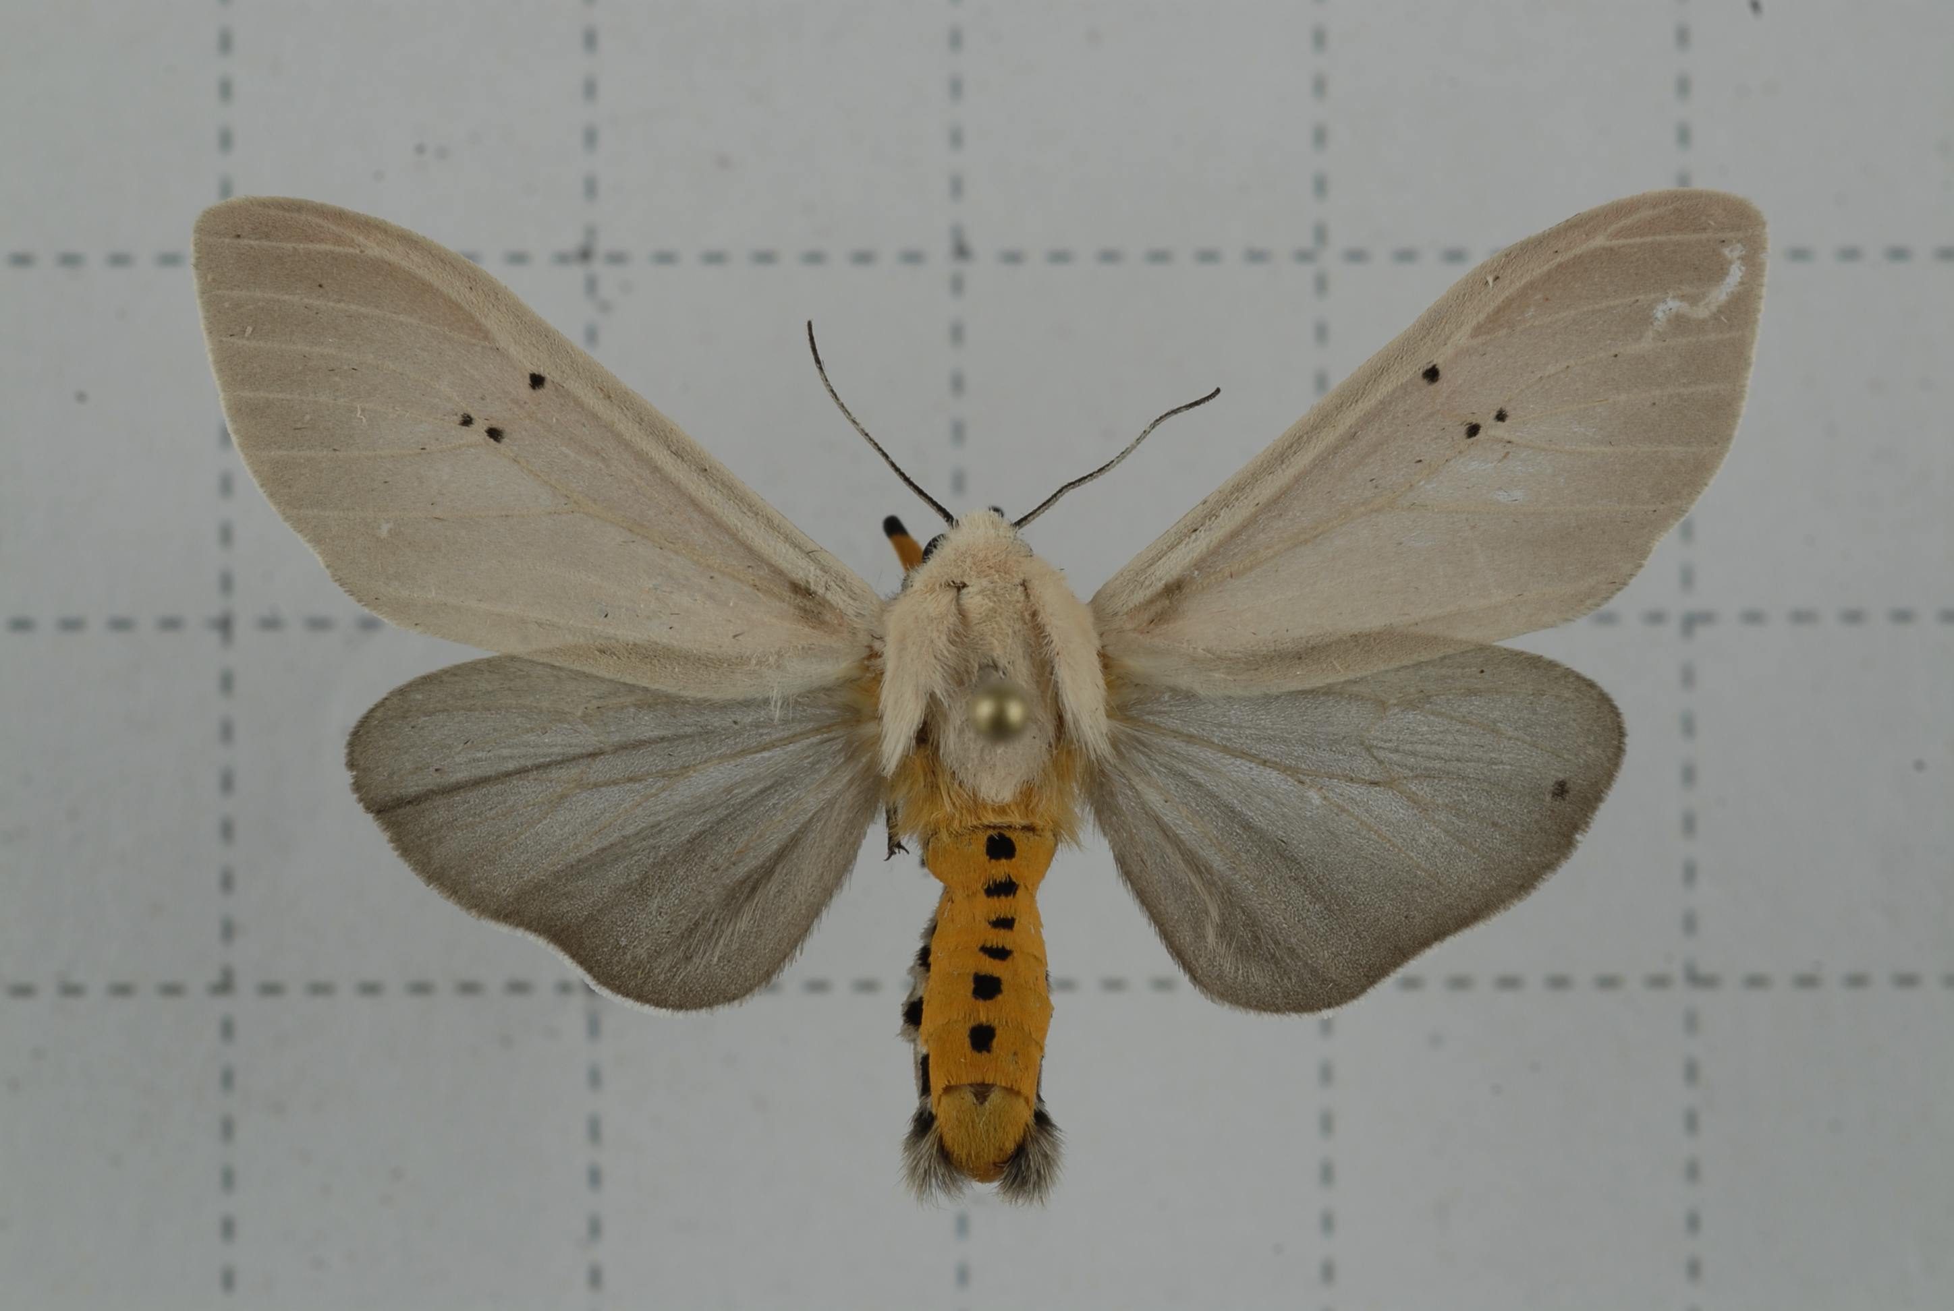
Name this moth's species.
Creatonotos transiens koni
